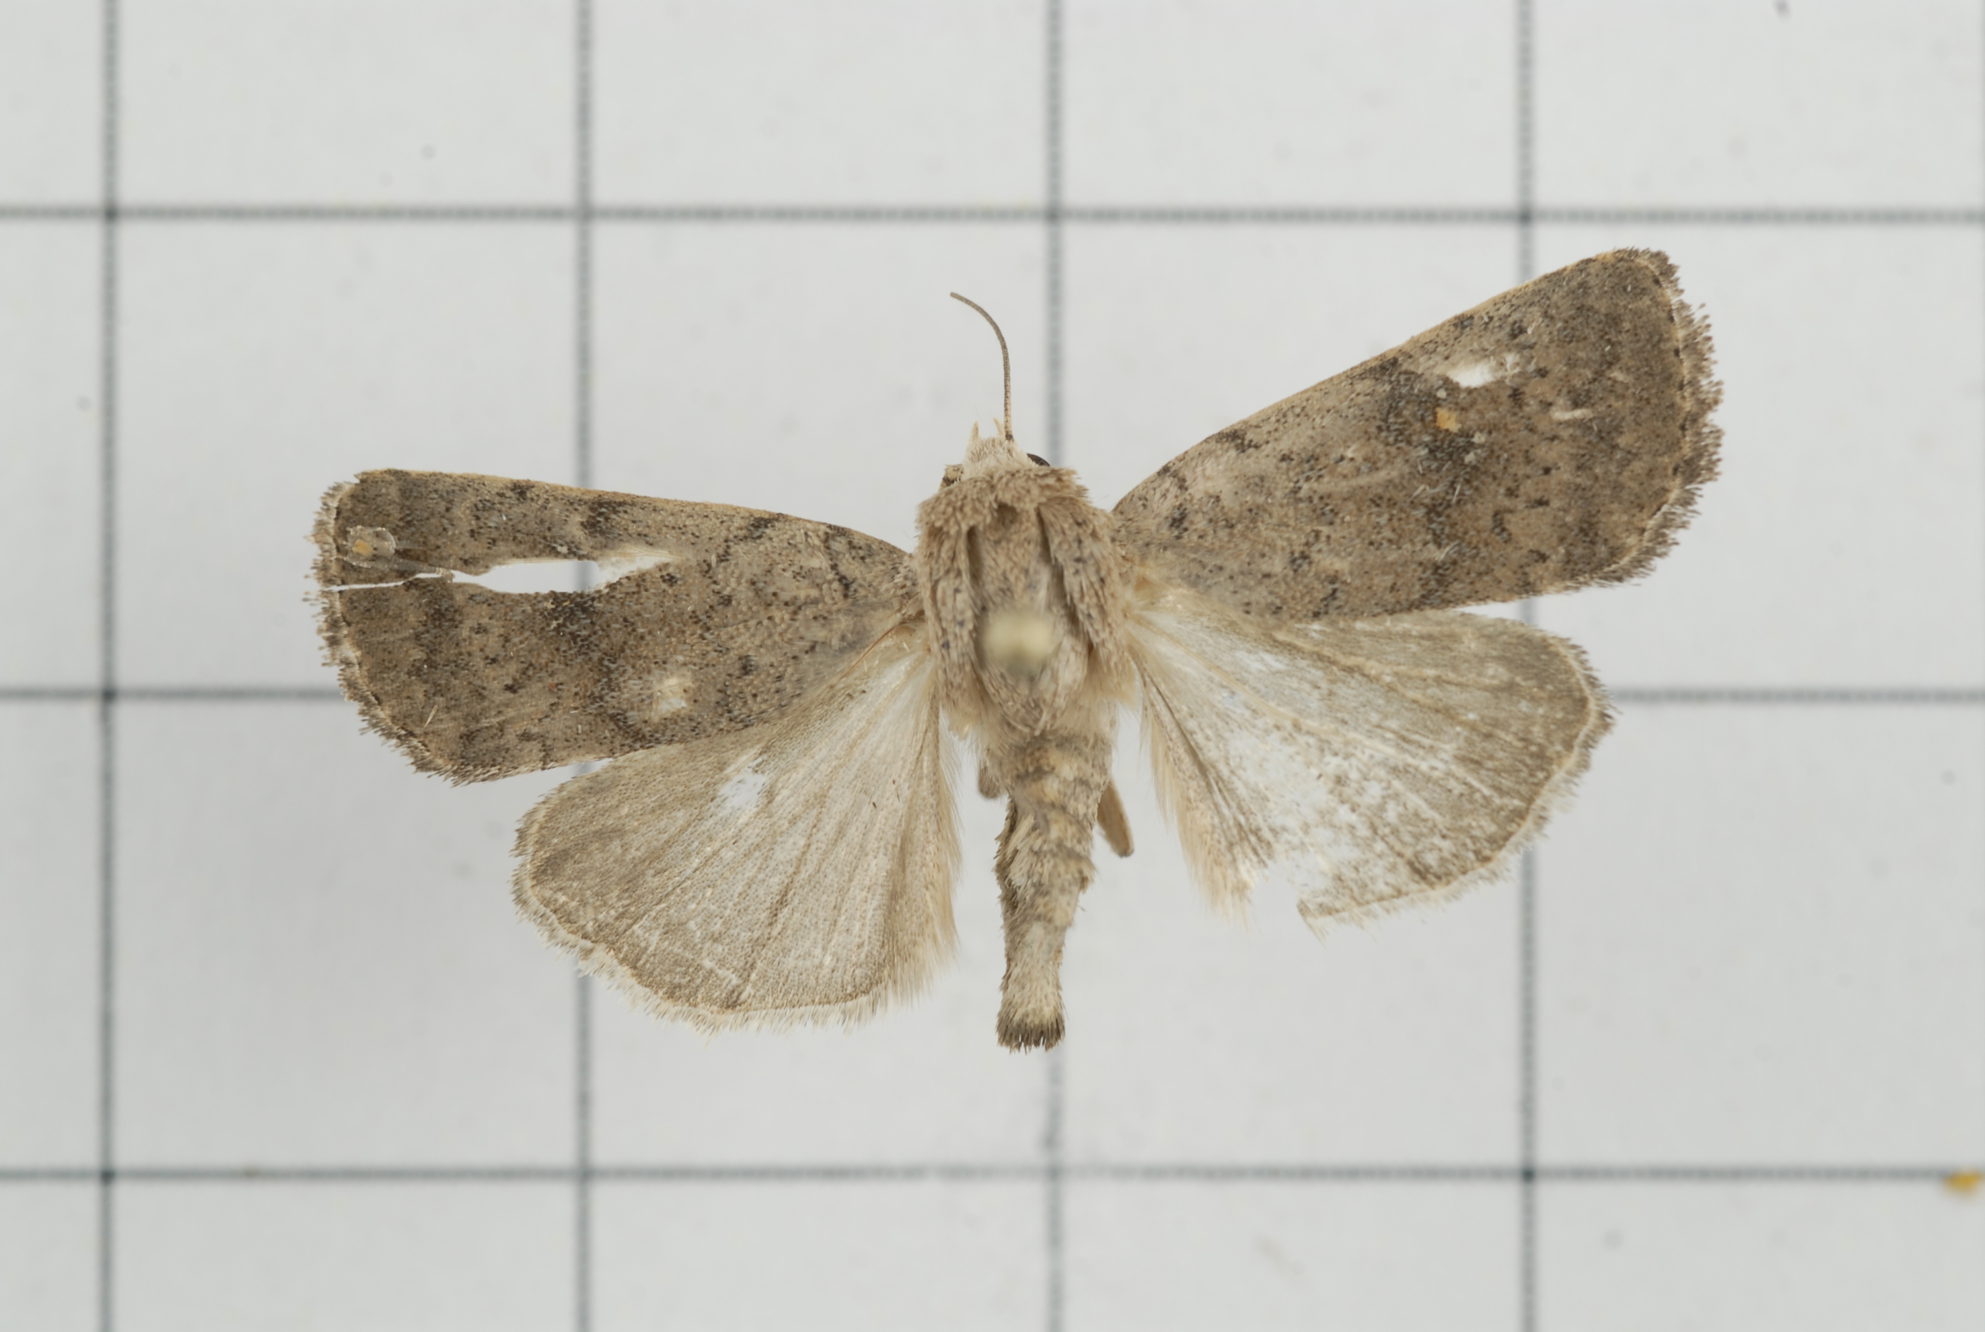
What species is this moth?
Athetis bremusa
